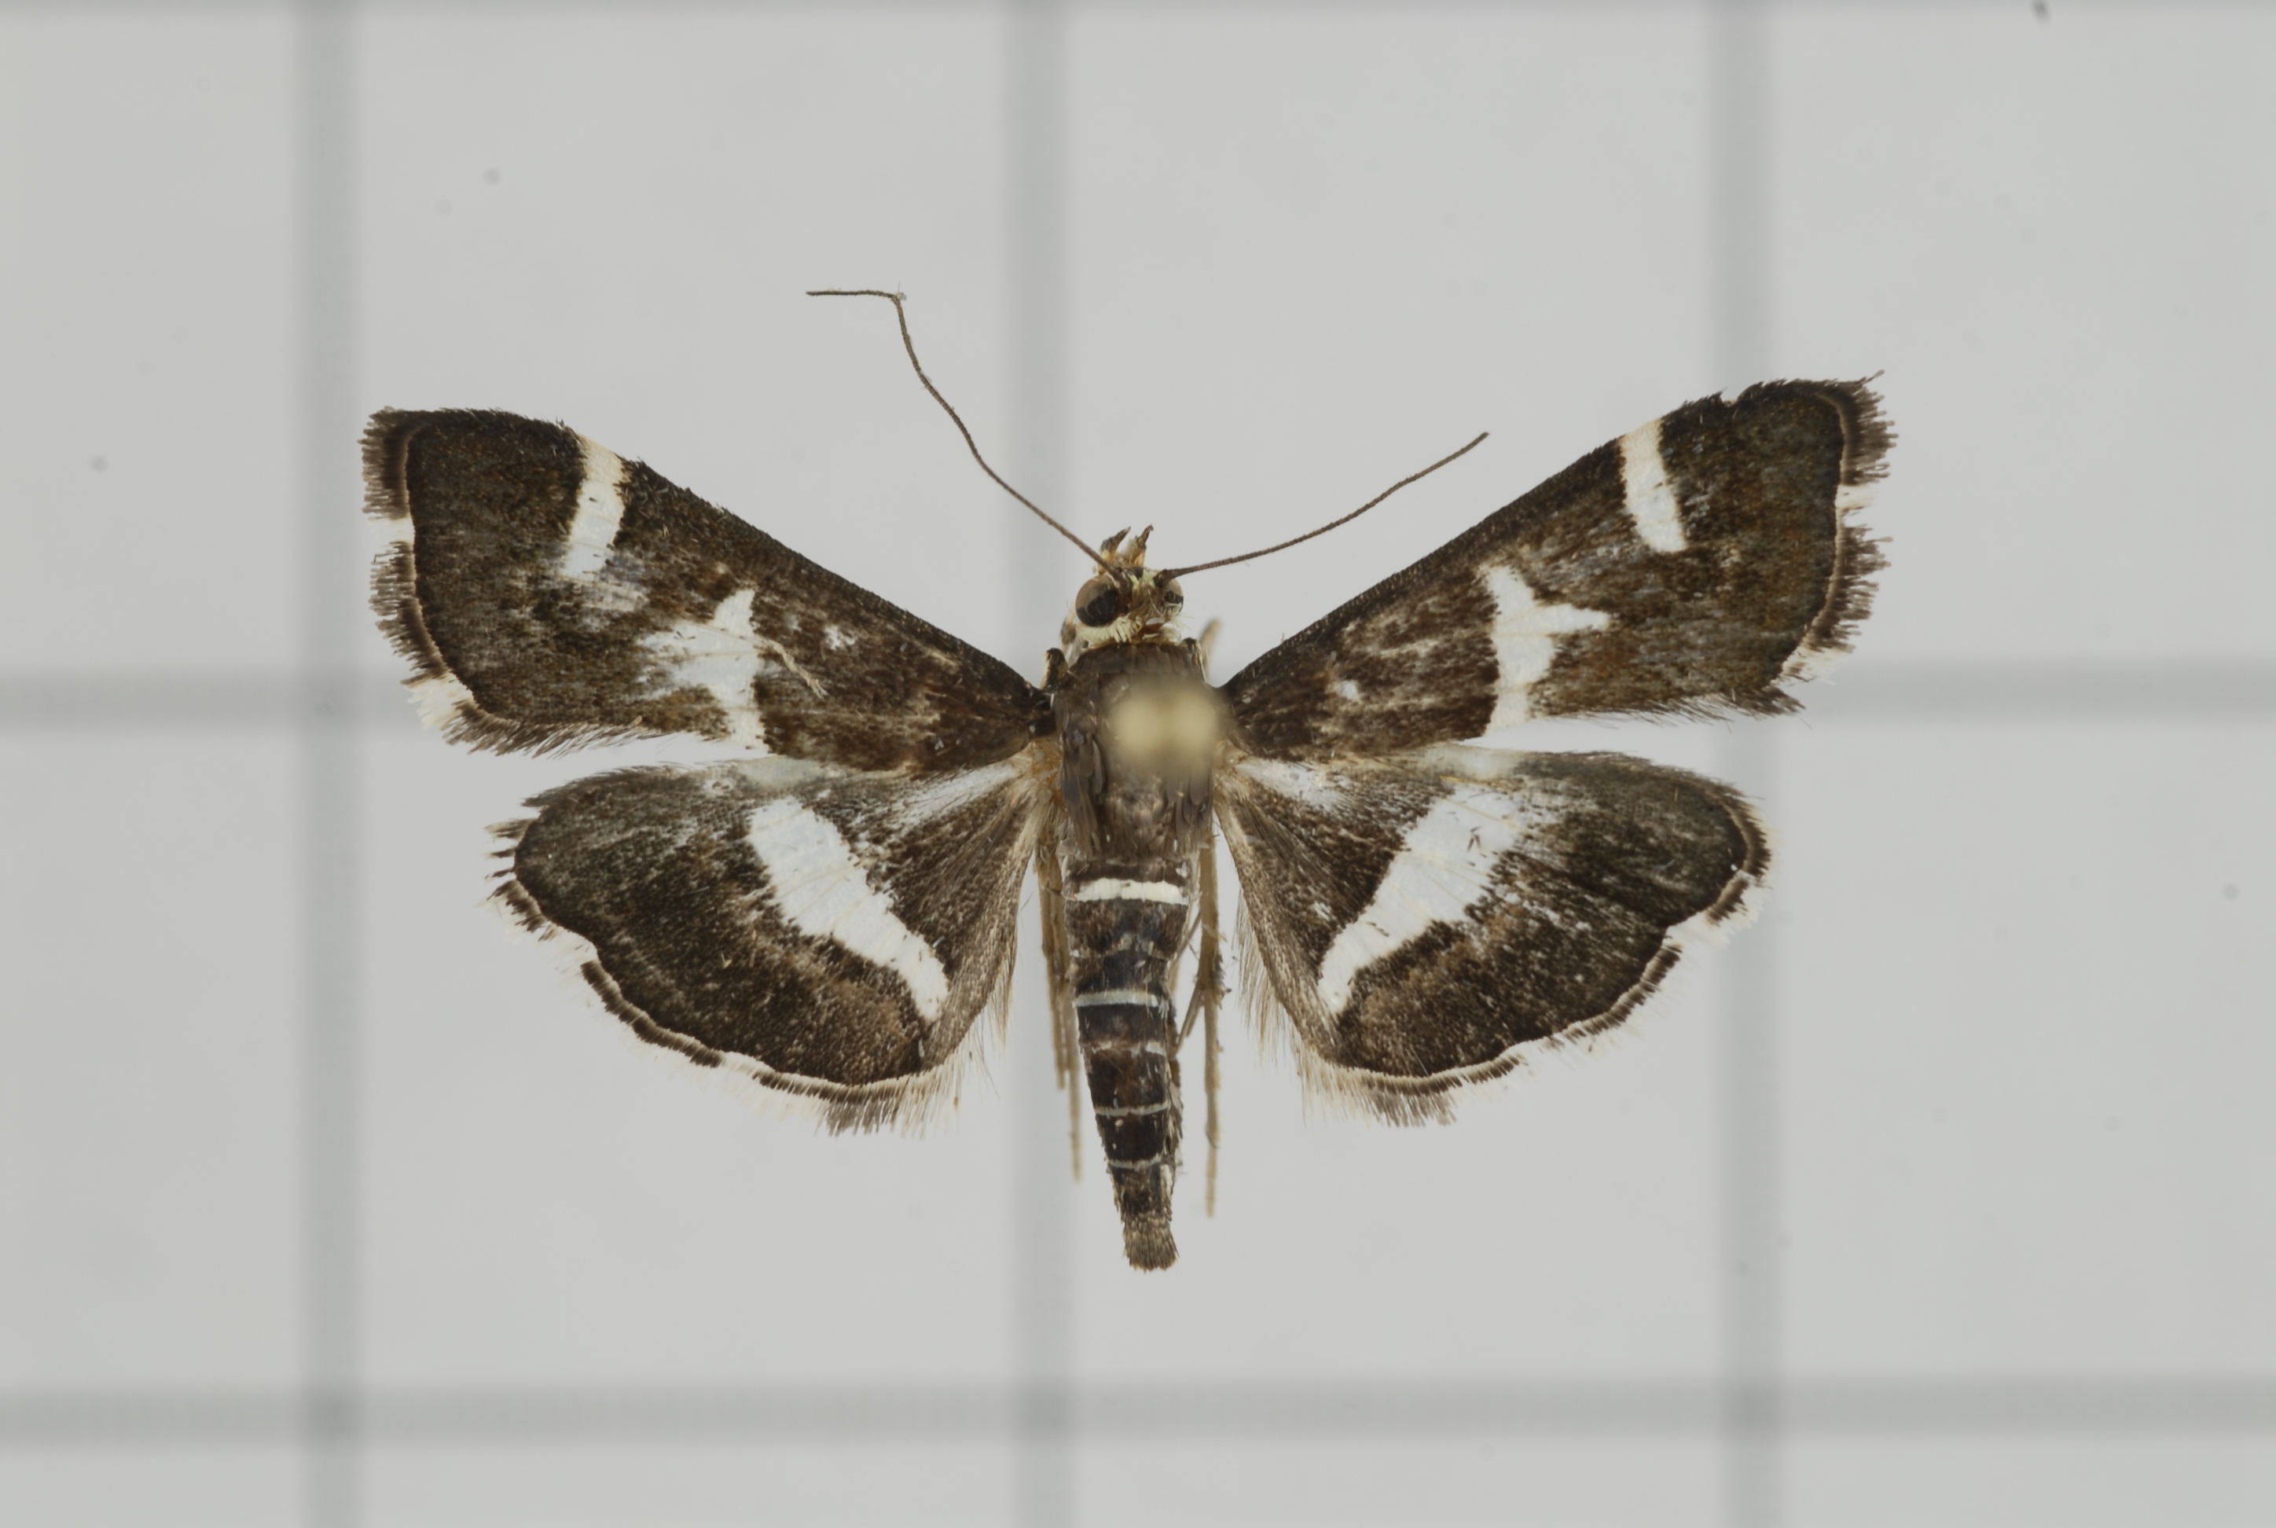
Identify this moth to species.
Spoladea recurvalis
